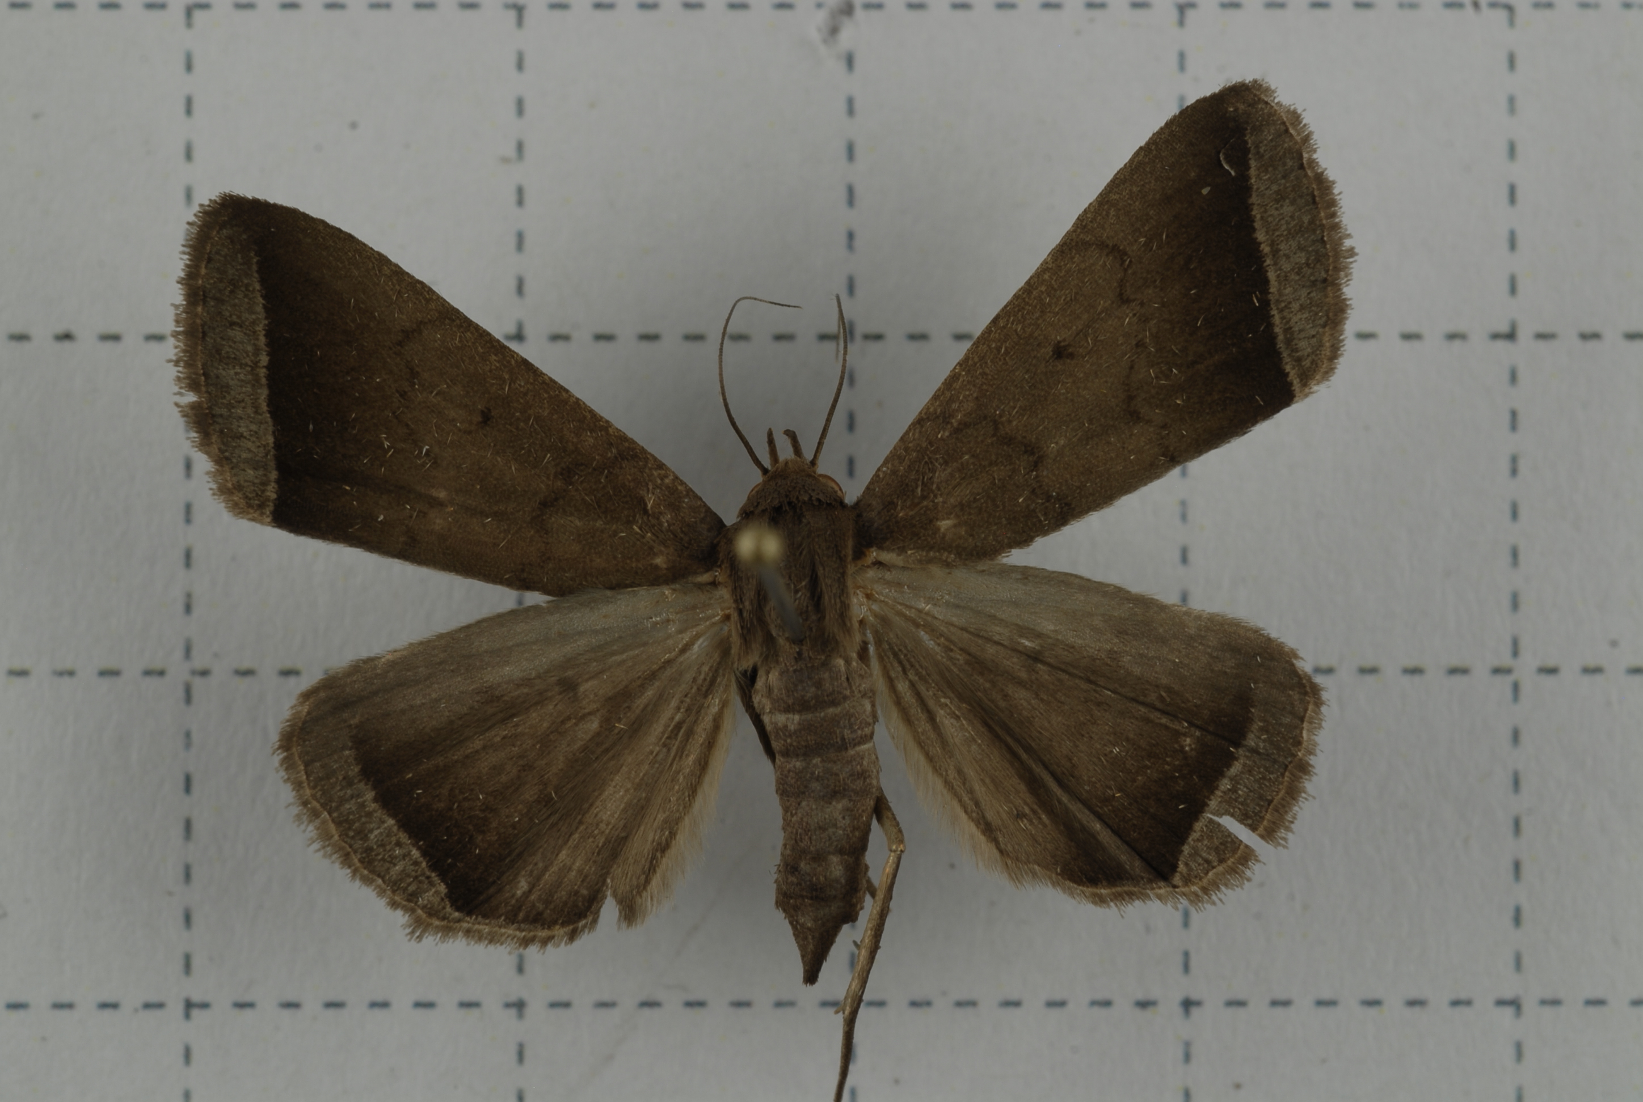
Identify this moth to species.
Simplicia bimarginata
